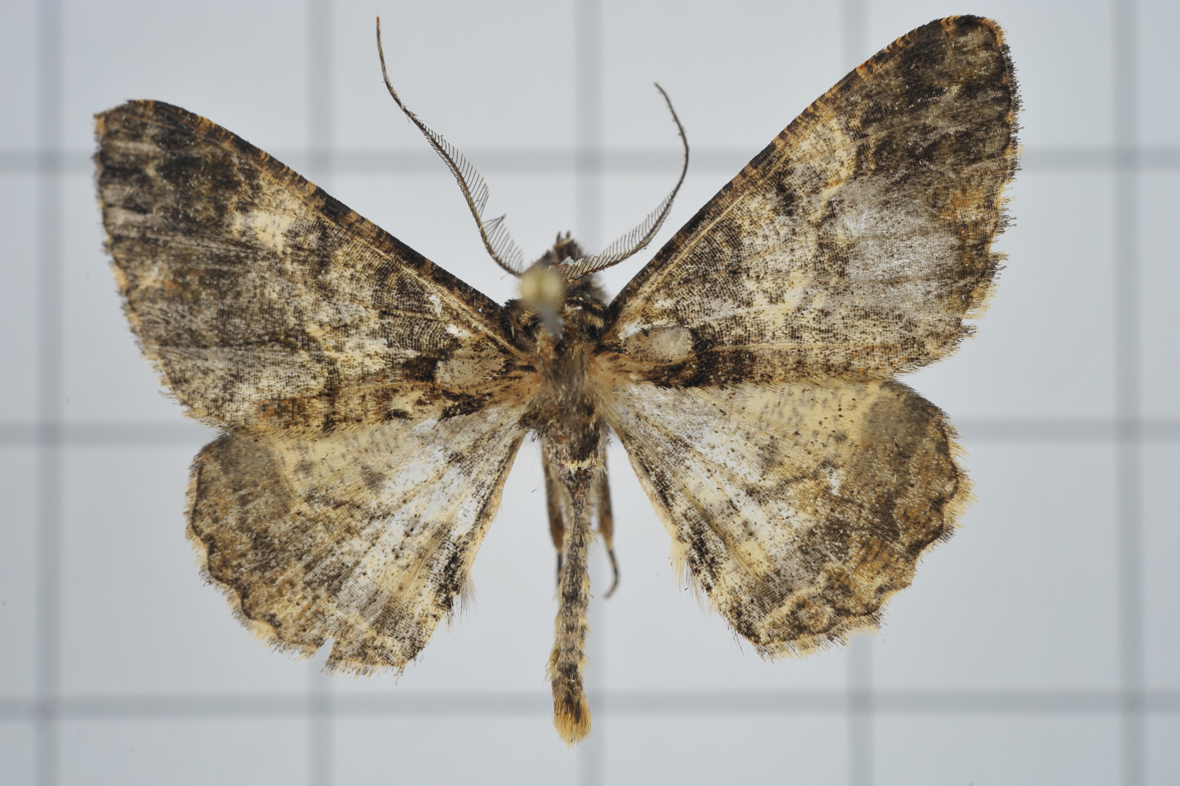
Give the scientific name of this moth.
Alcis taiwanovariegata
